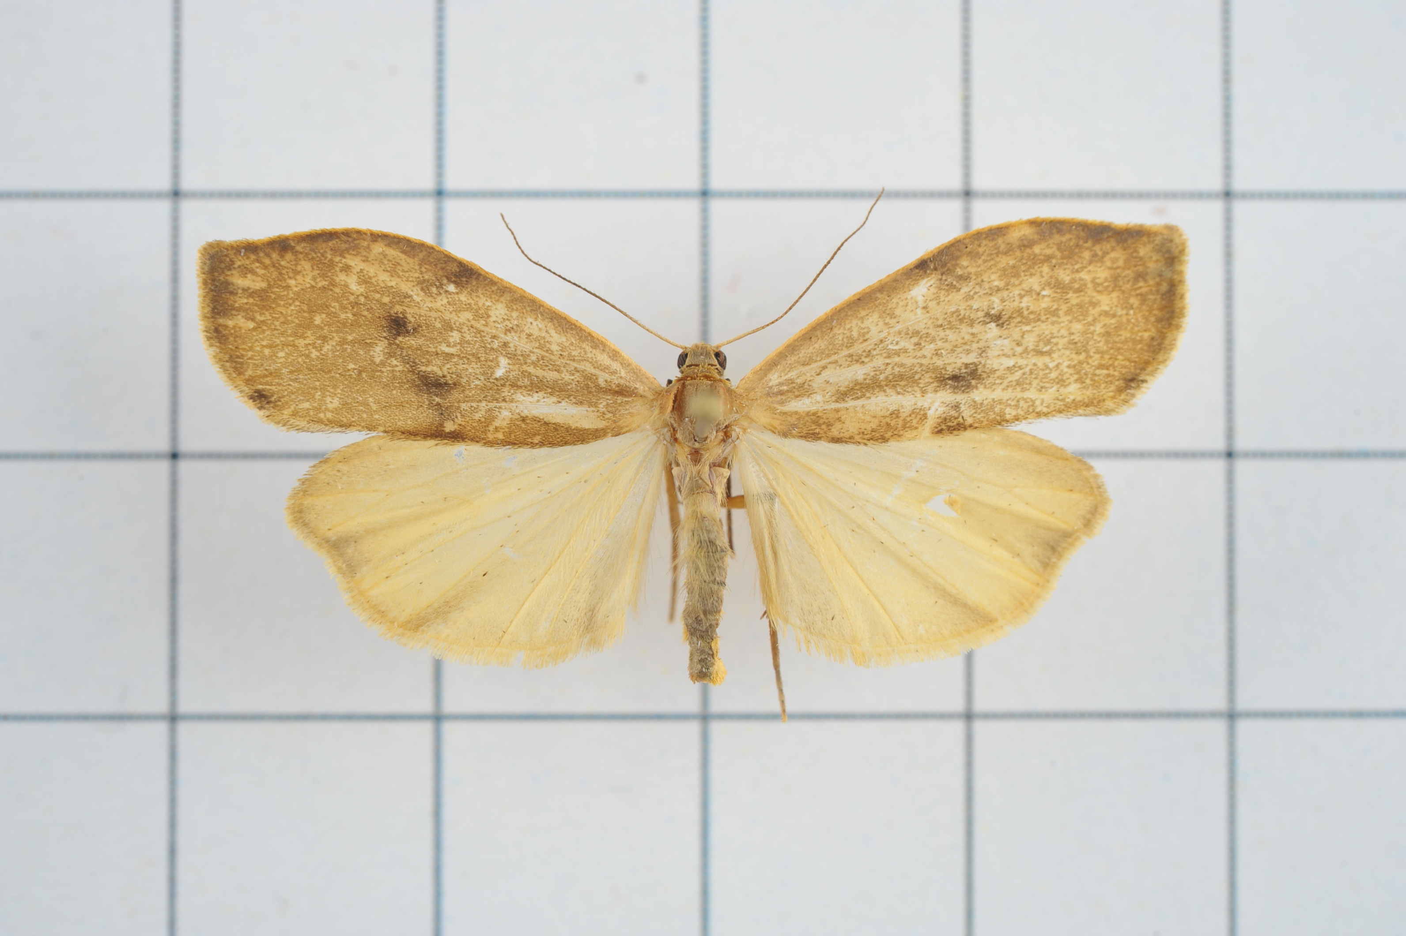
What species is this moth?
Gampola sinica
